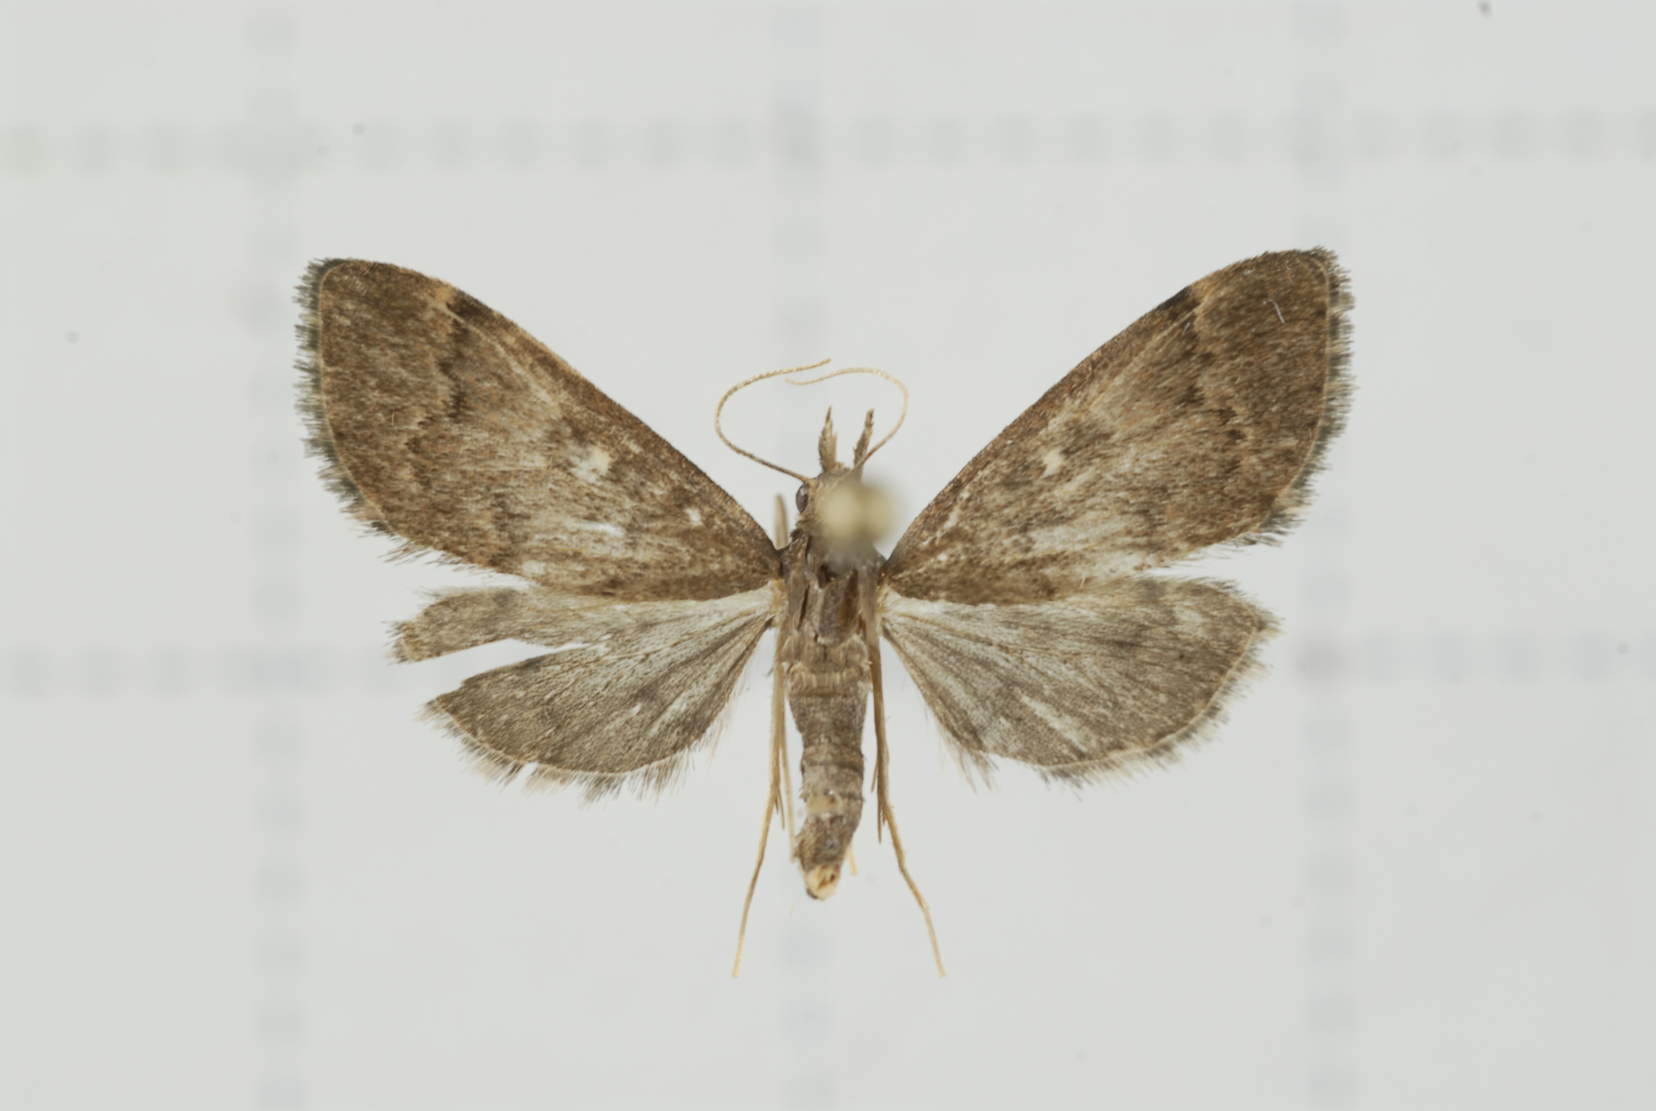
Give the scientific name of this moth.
Camptomastix hisbonalis
